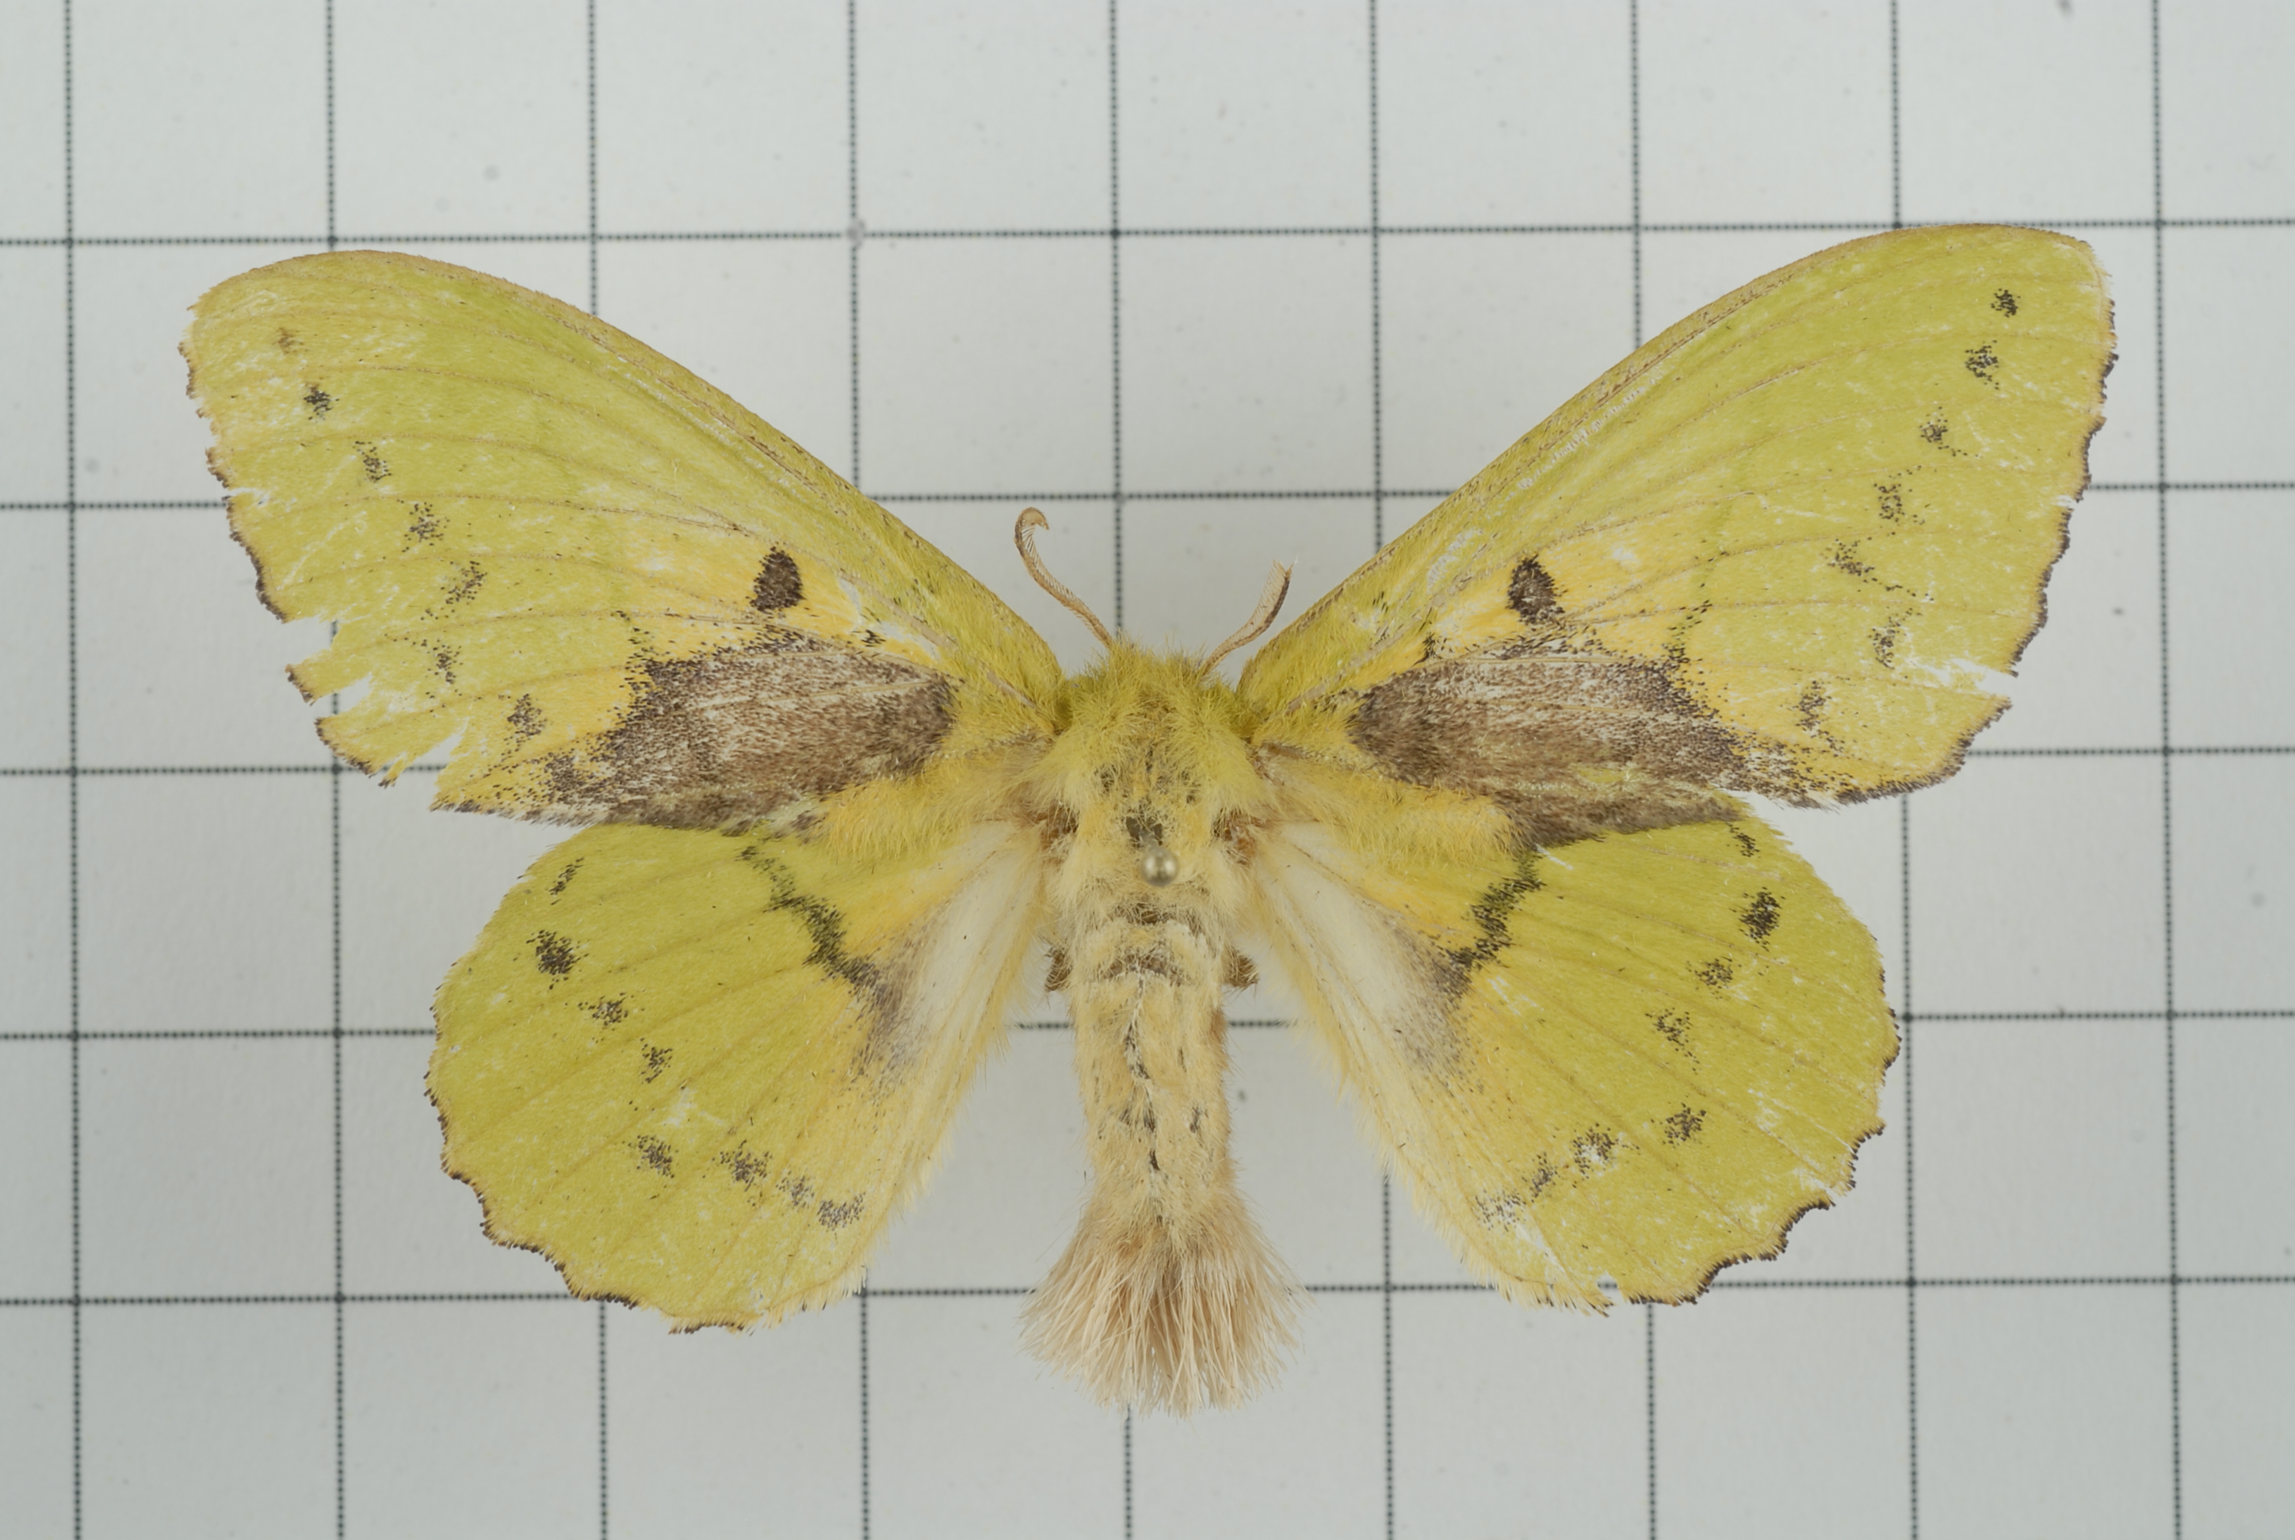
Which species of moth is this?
Trabala vishnou guttata
